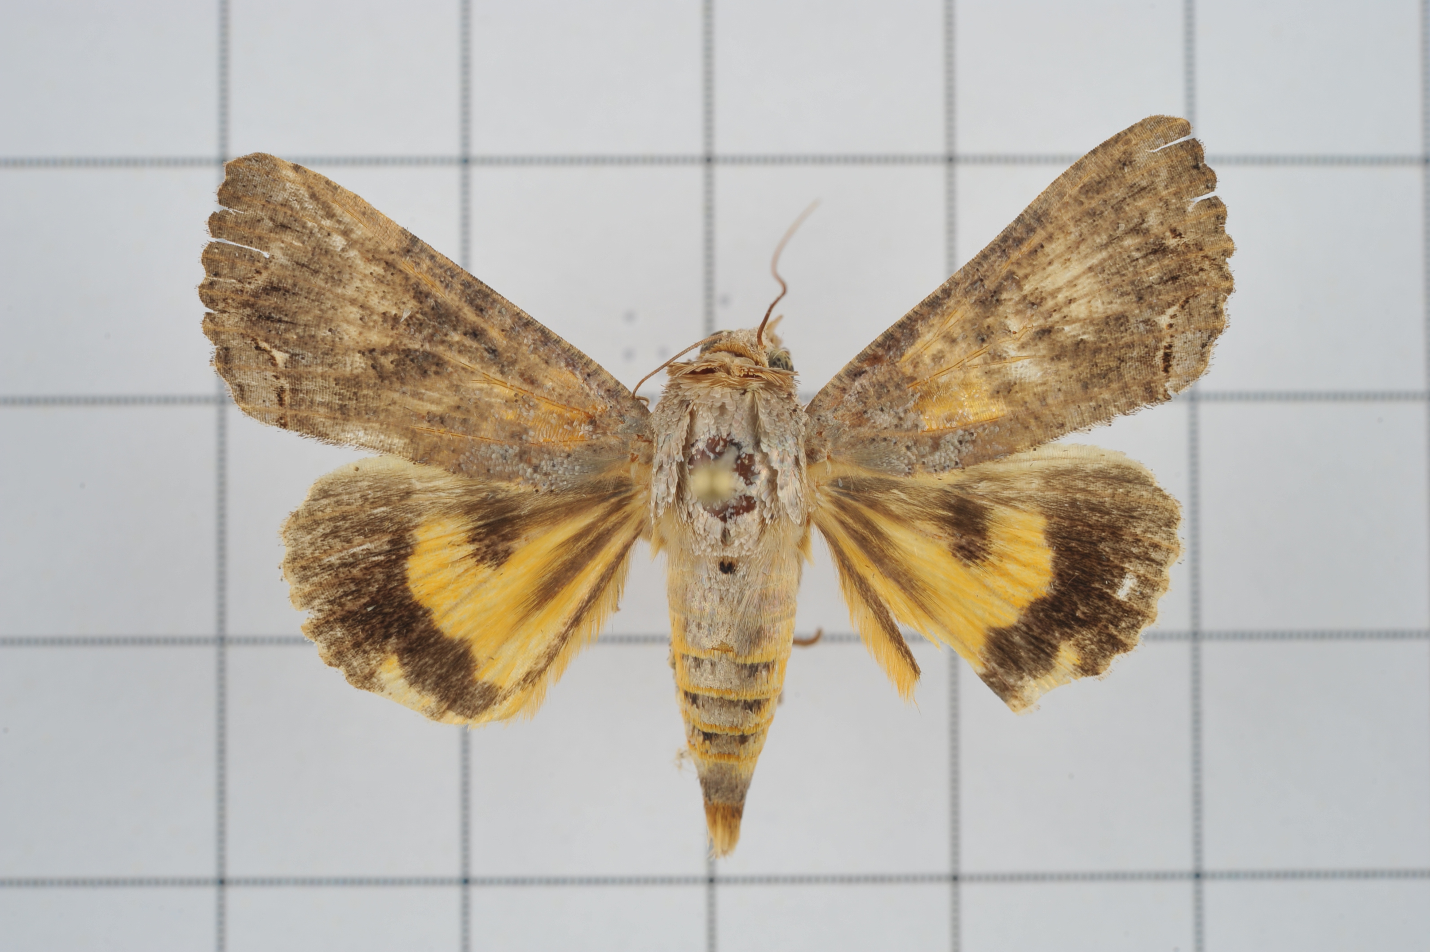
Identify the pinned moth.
Hypocala deflorata deflorata
